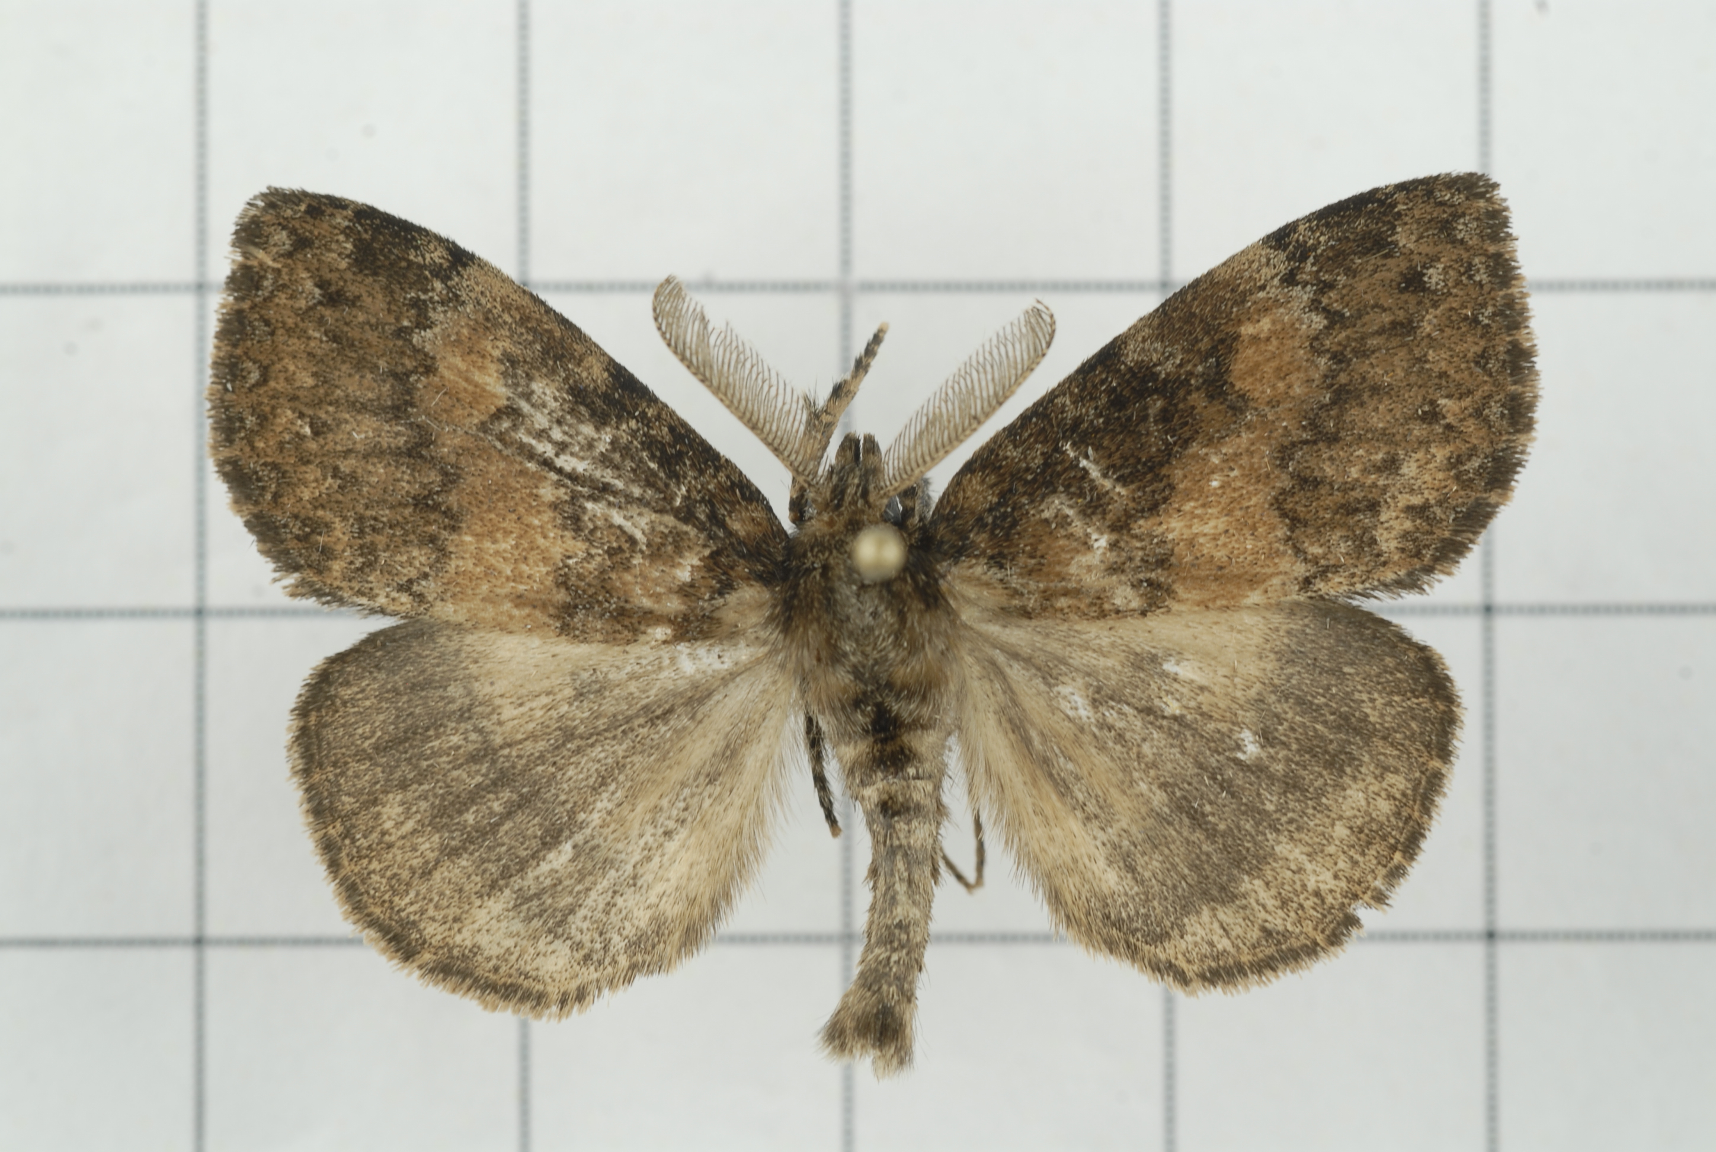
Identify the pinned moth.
Ilema kosemponica
